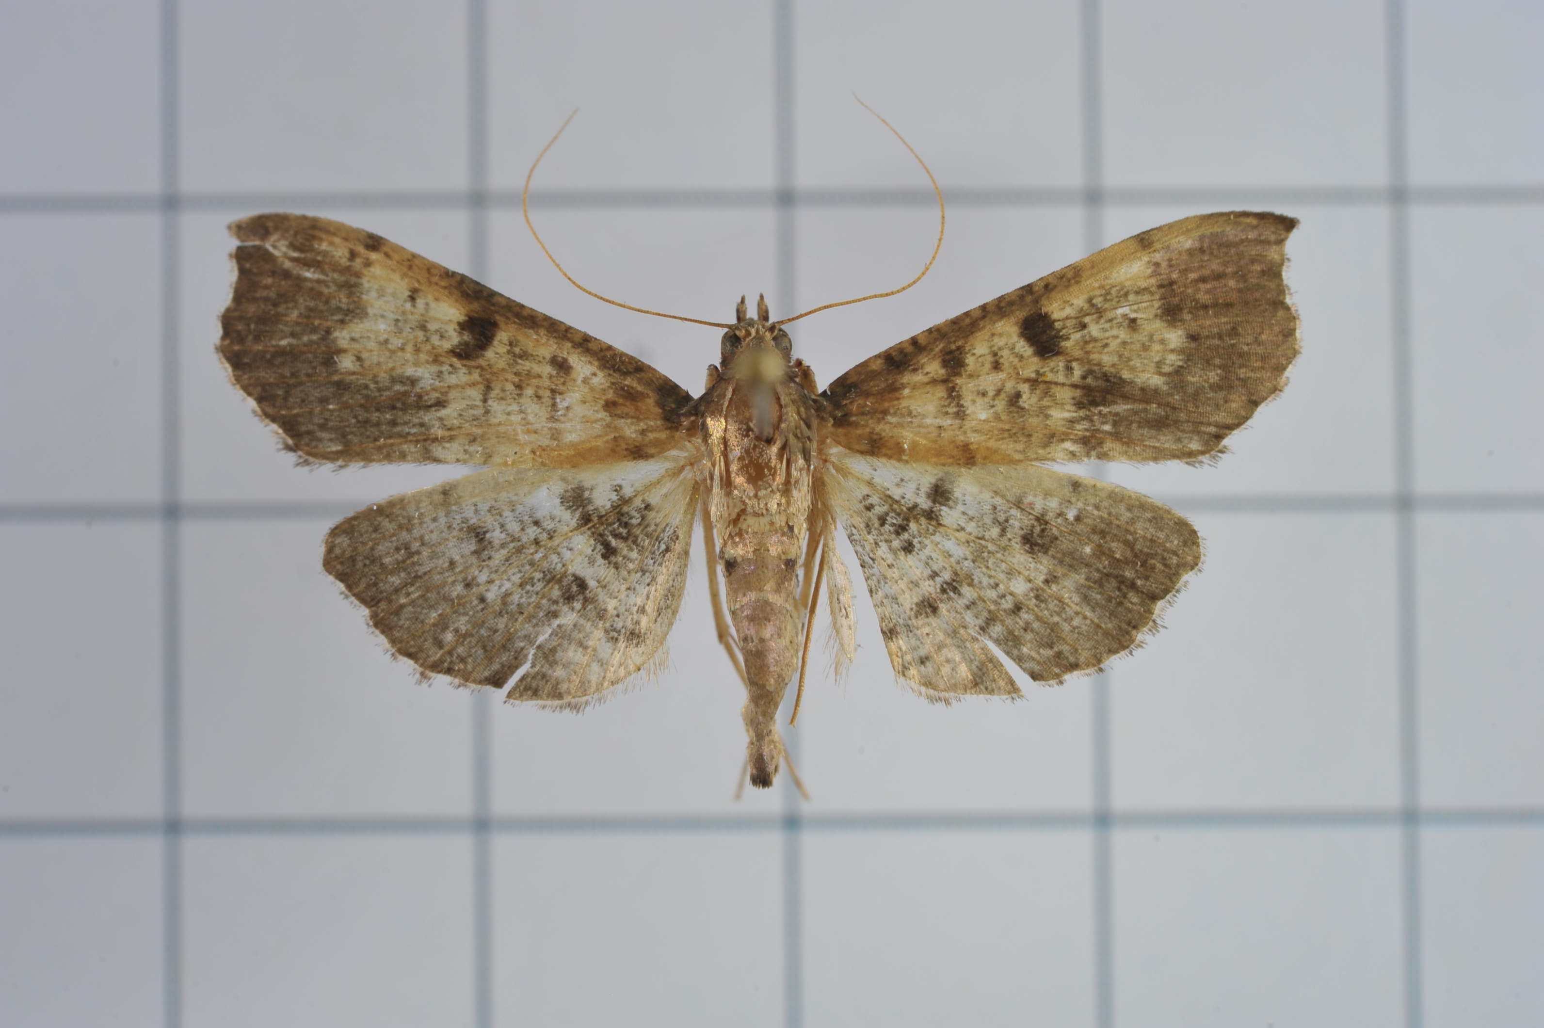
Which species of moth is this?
Ceratarcha umbrosa
